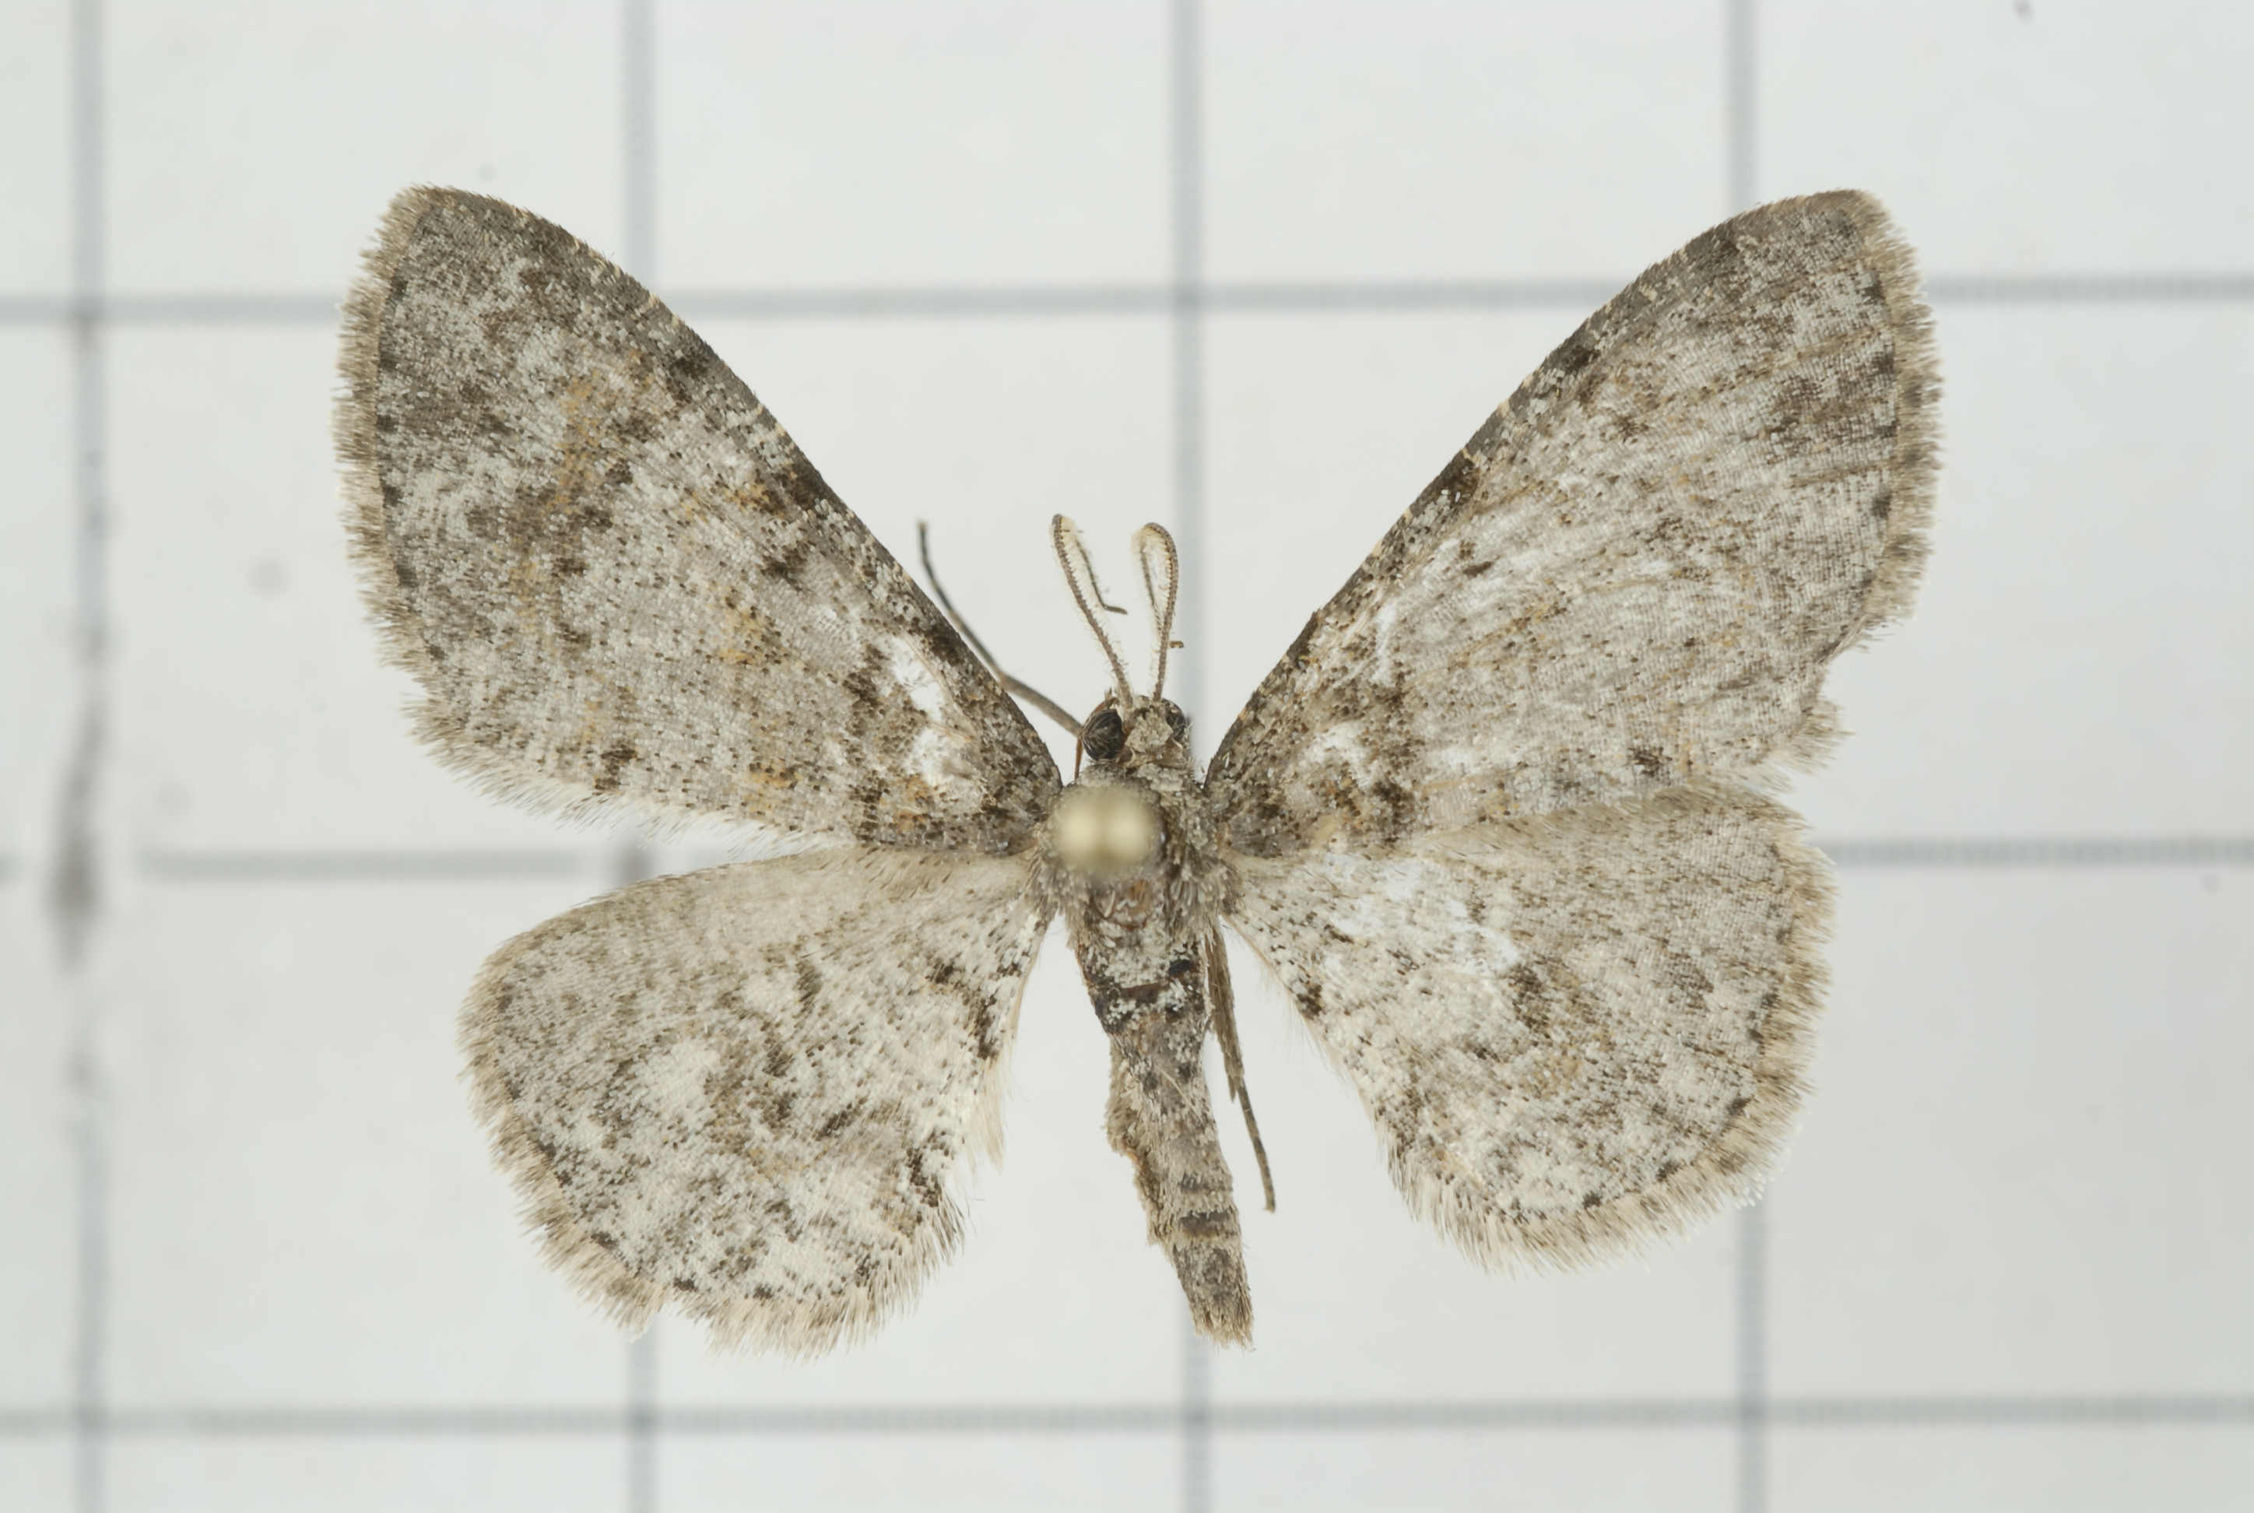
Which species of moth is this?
Aethalura duplicata
